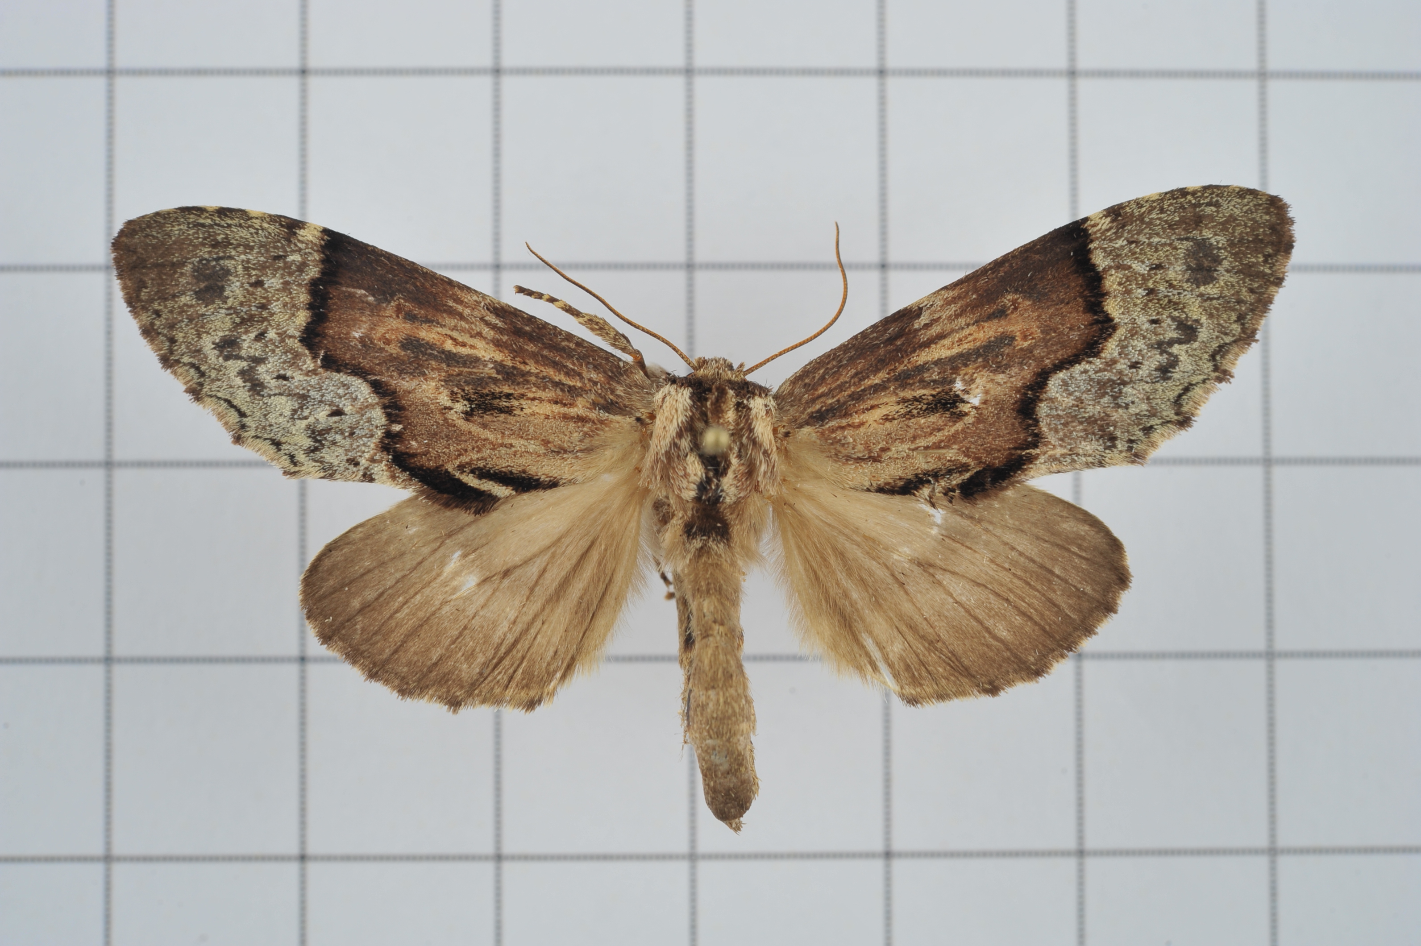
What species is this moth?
Semidonta basalis
